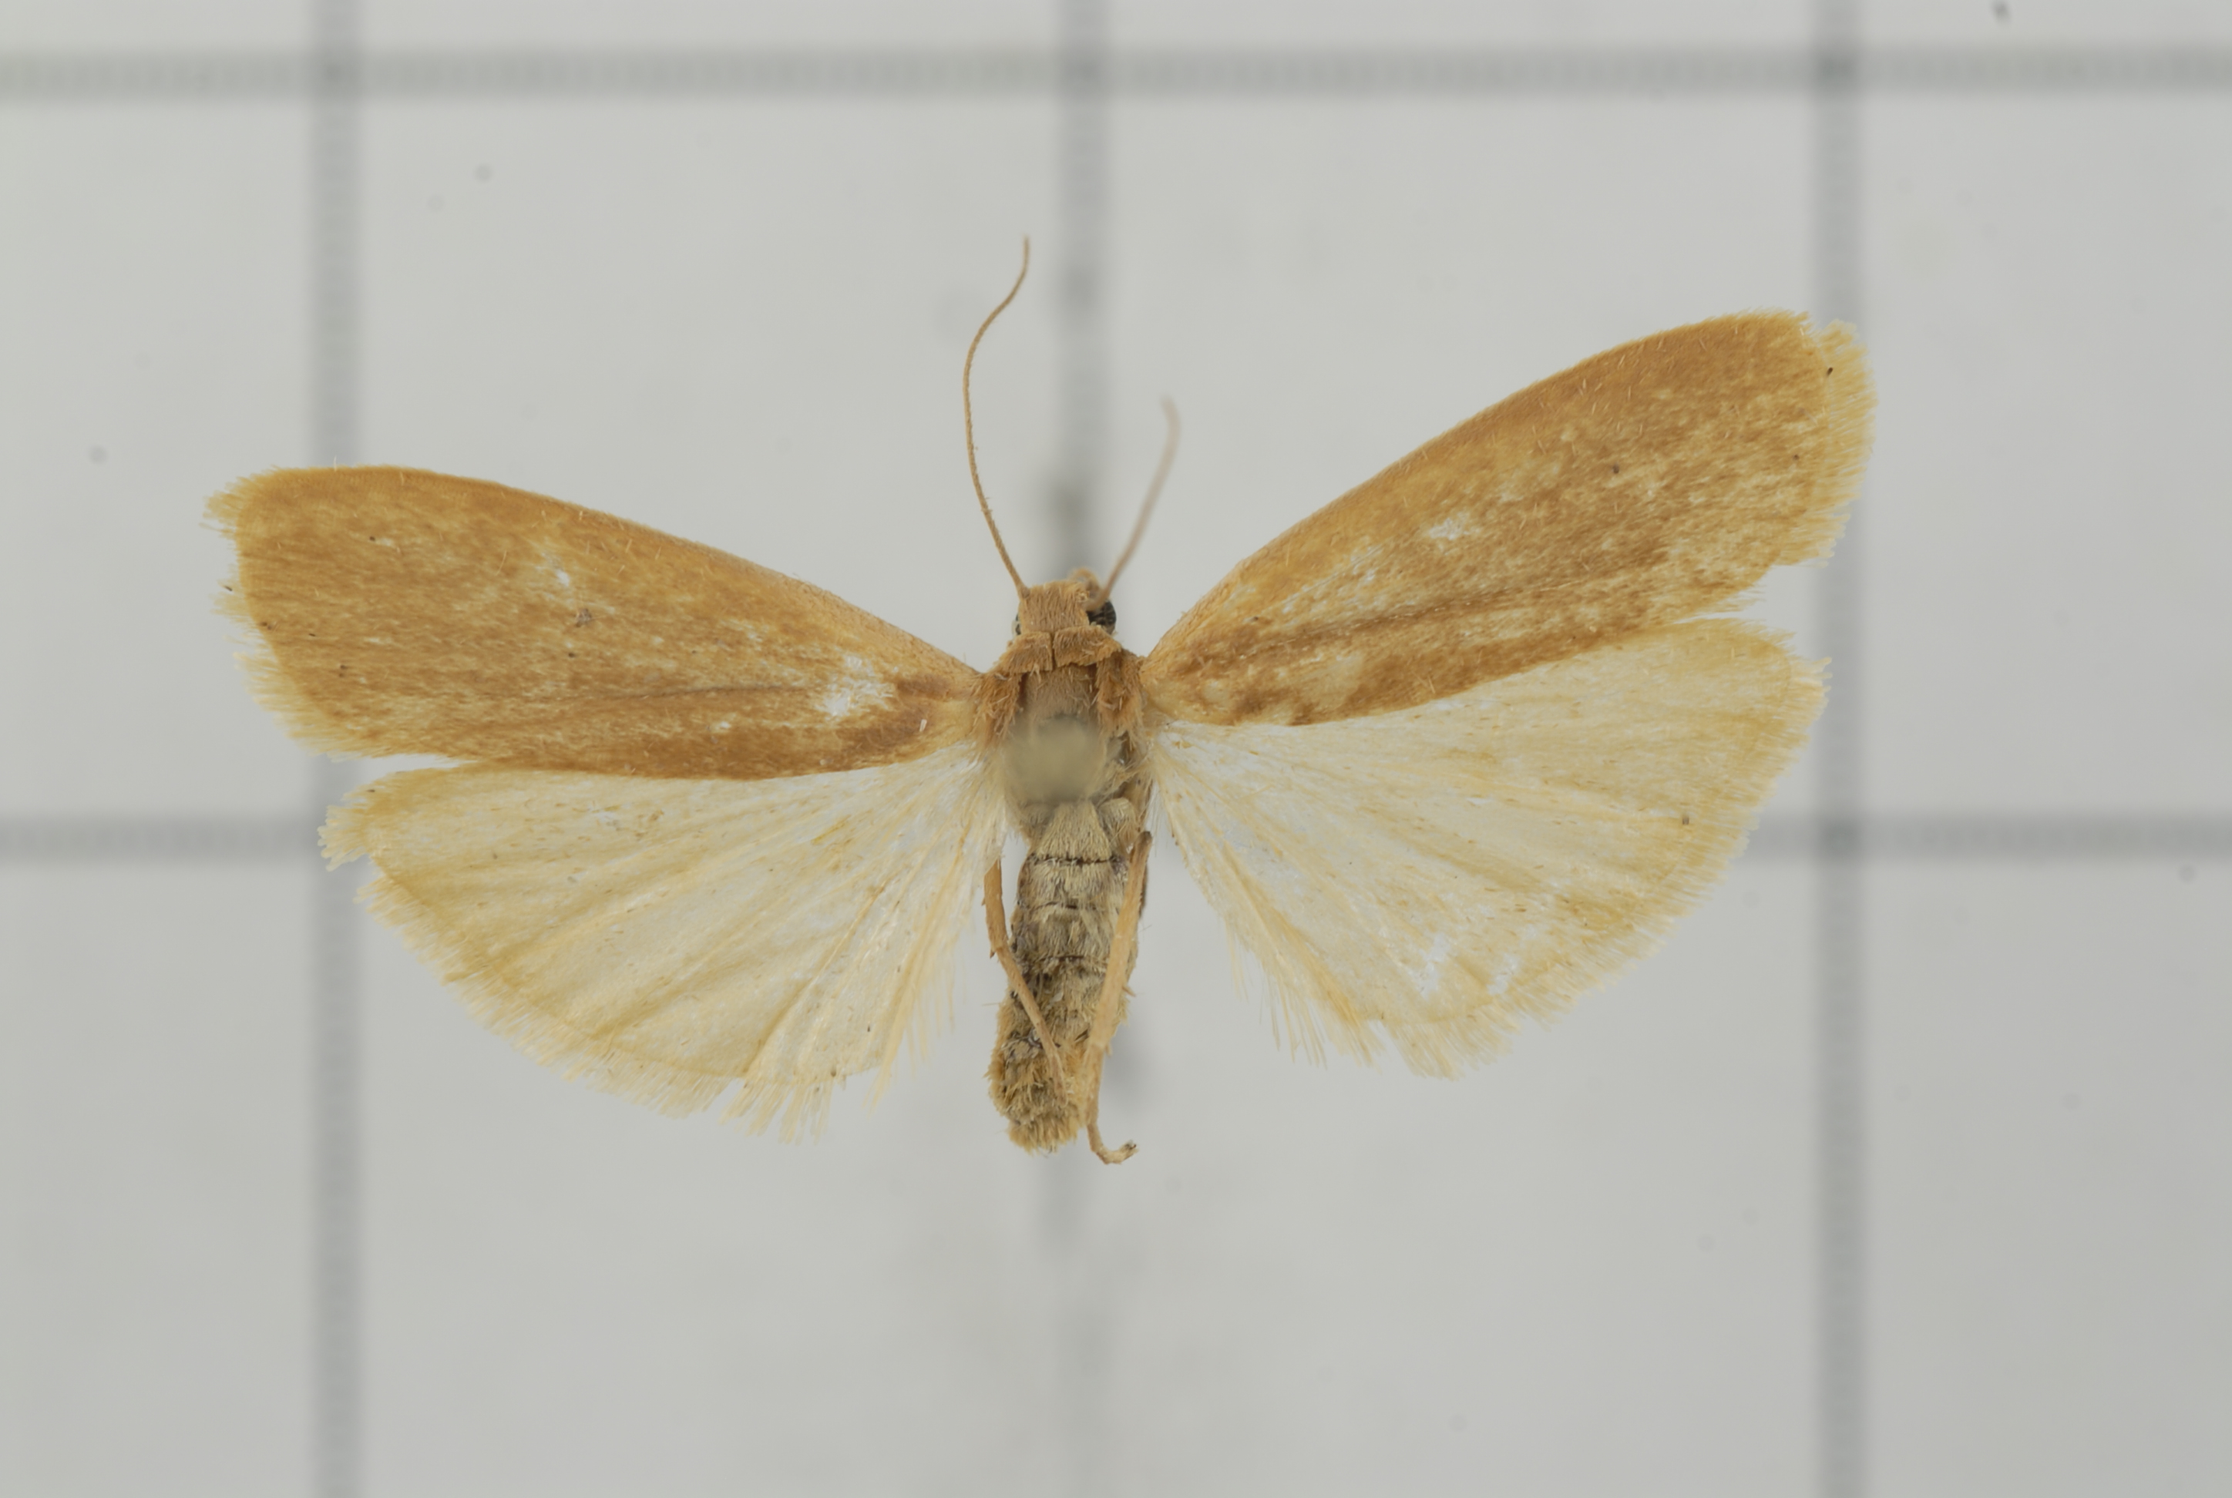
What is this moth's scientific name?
Danielithosia immaculata
